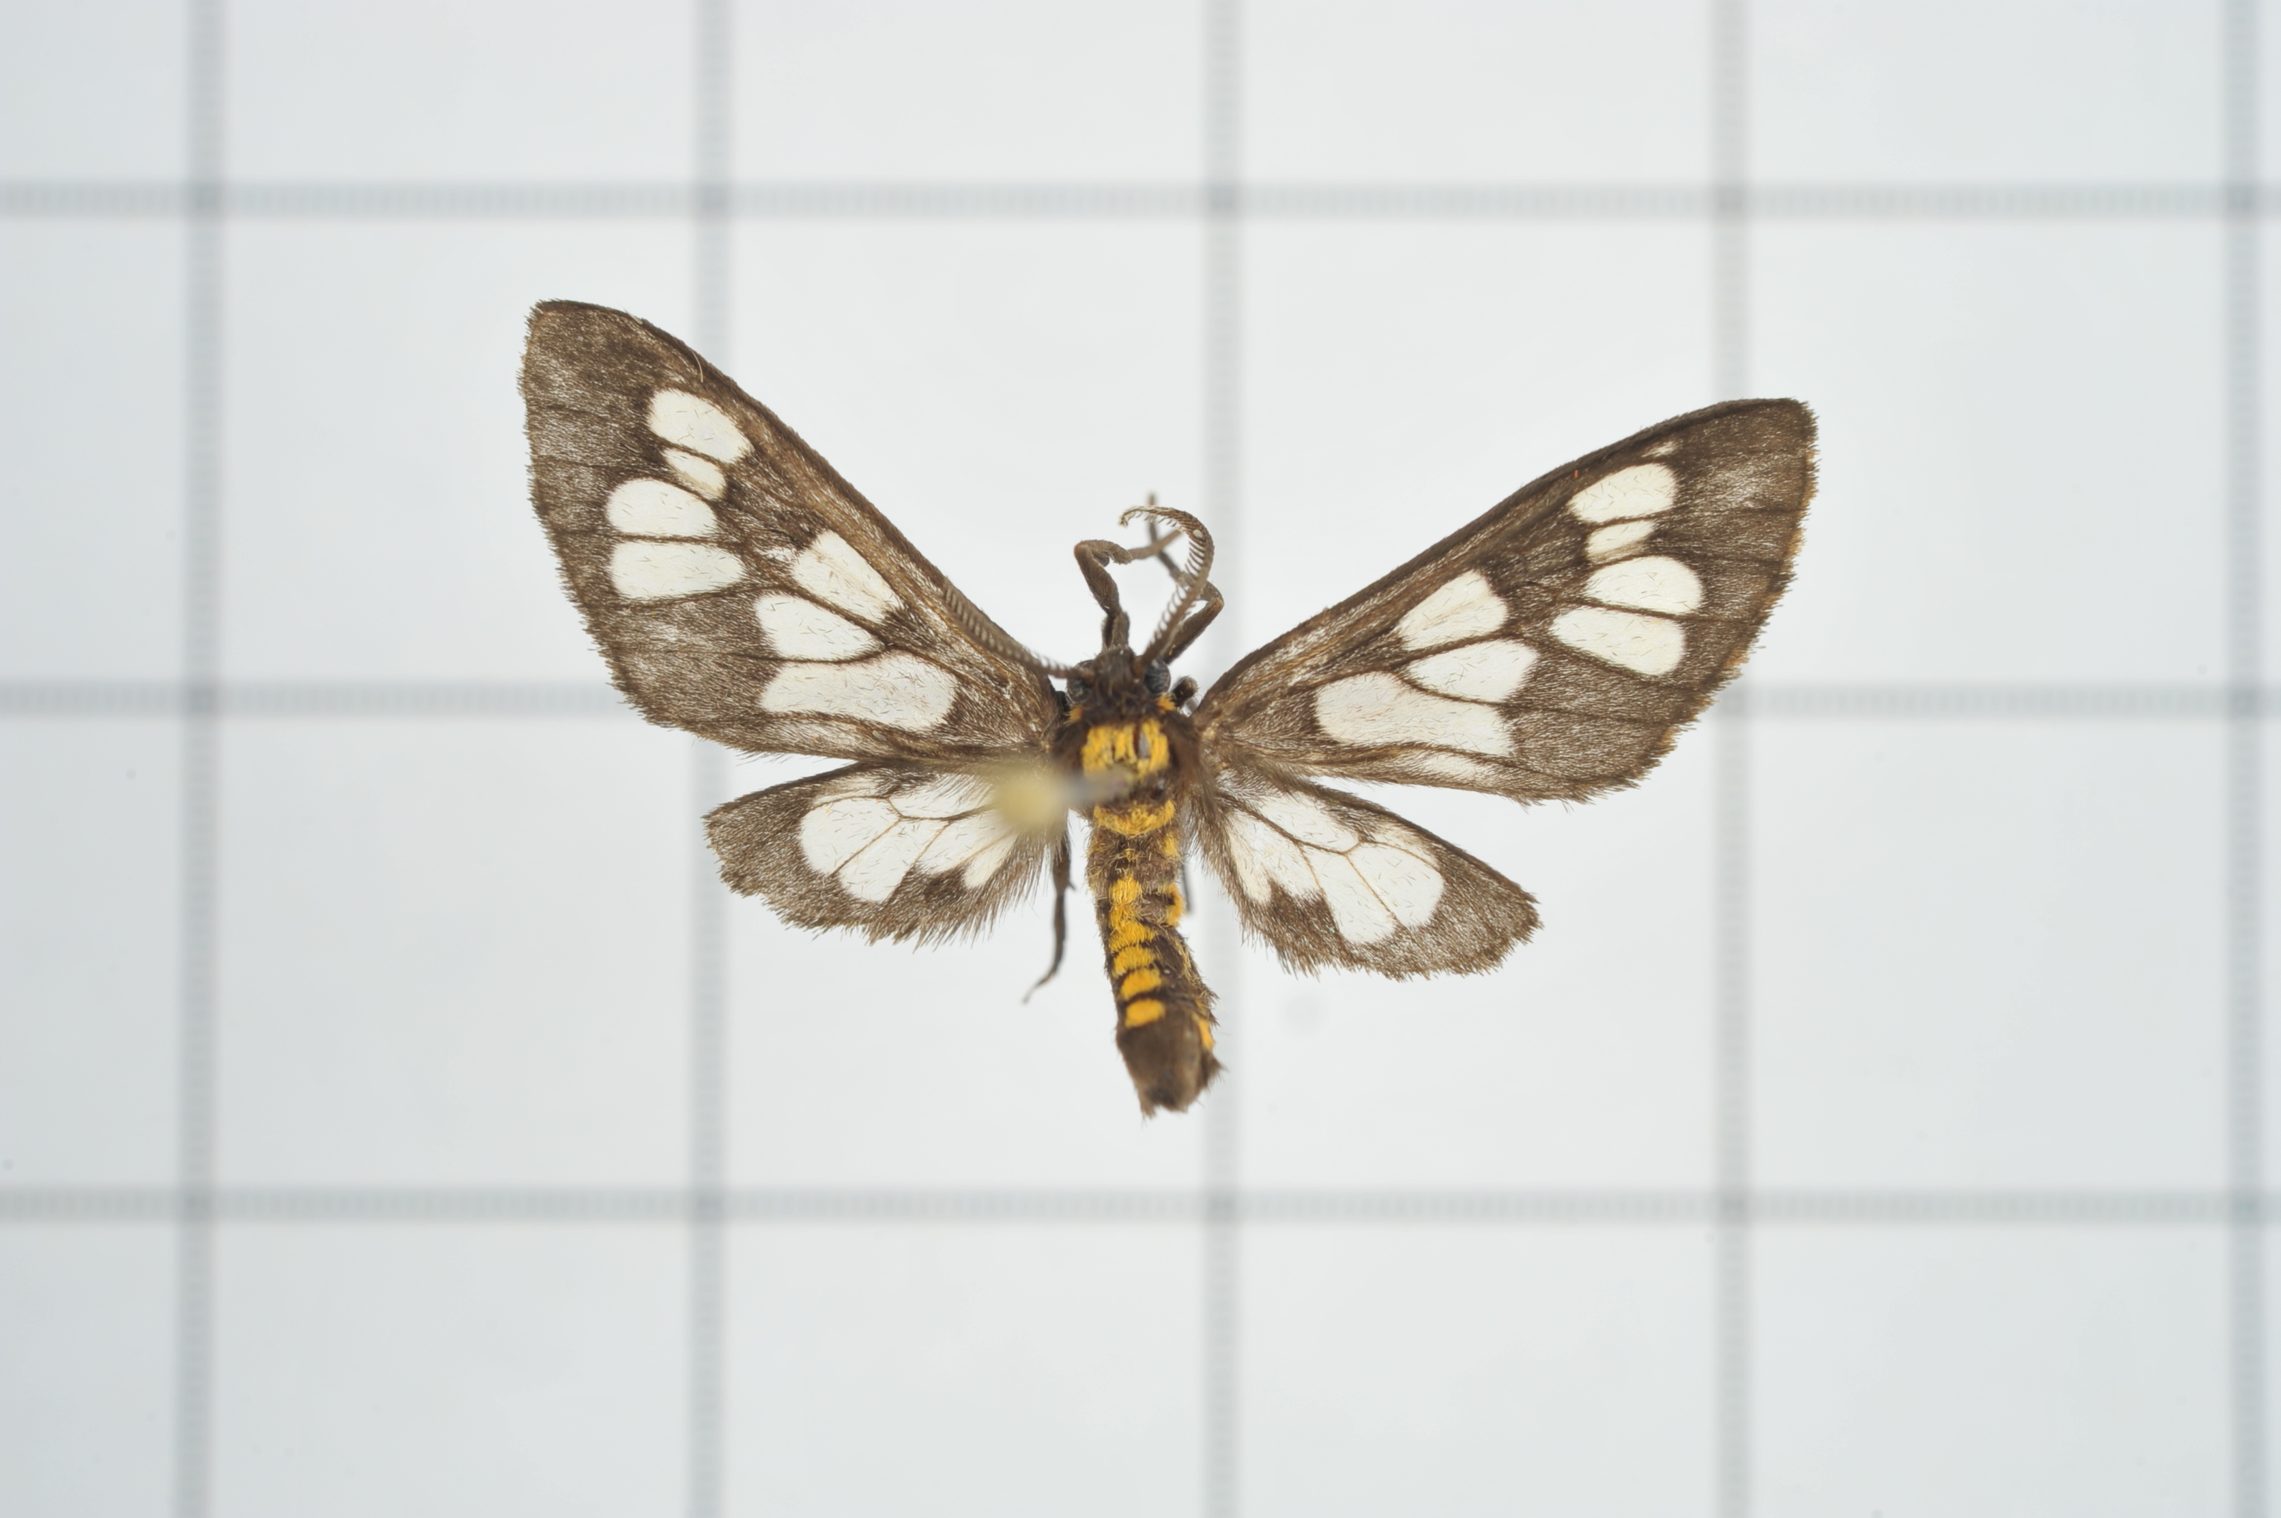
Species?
Eressa confinis finitima
